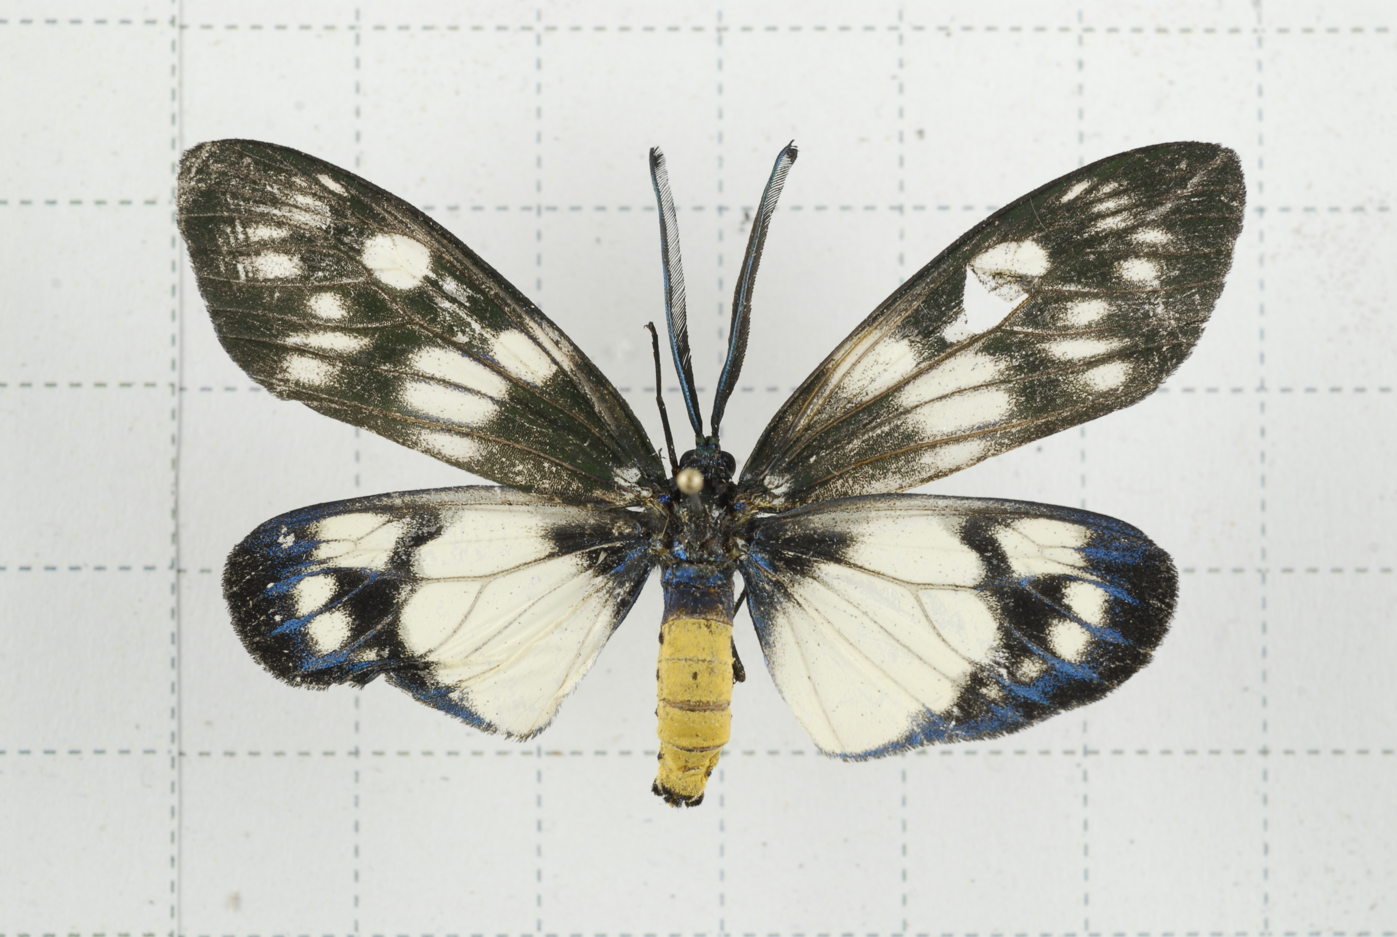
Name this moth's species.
Eterusia aedea formosana
